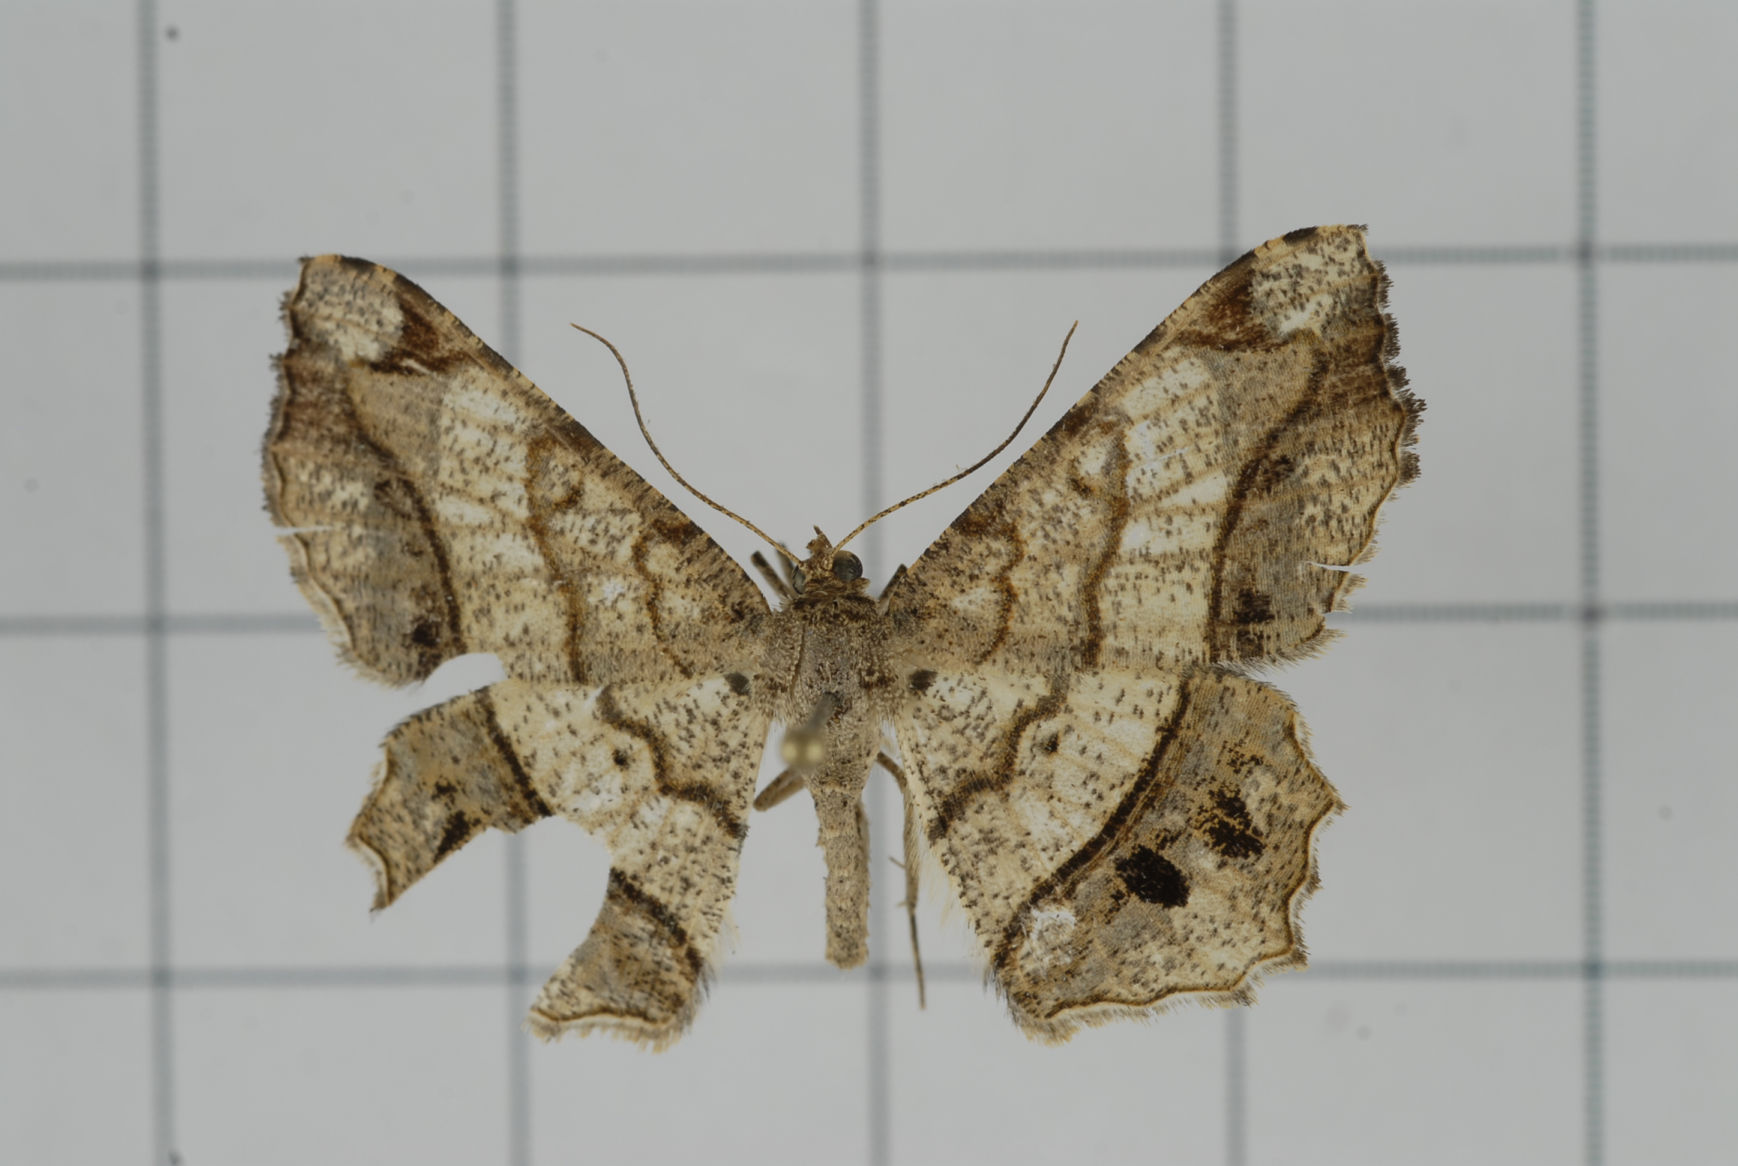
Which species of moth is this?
Chiasmia intermediaria
